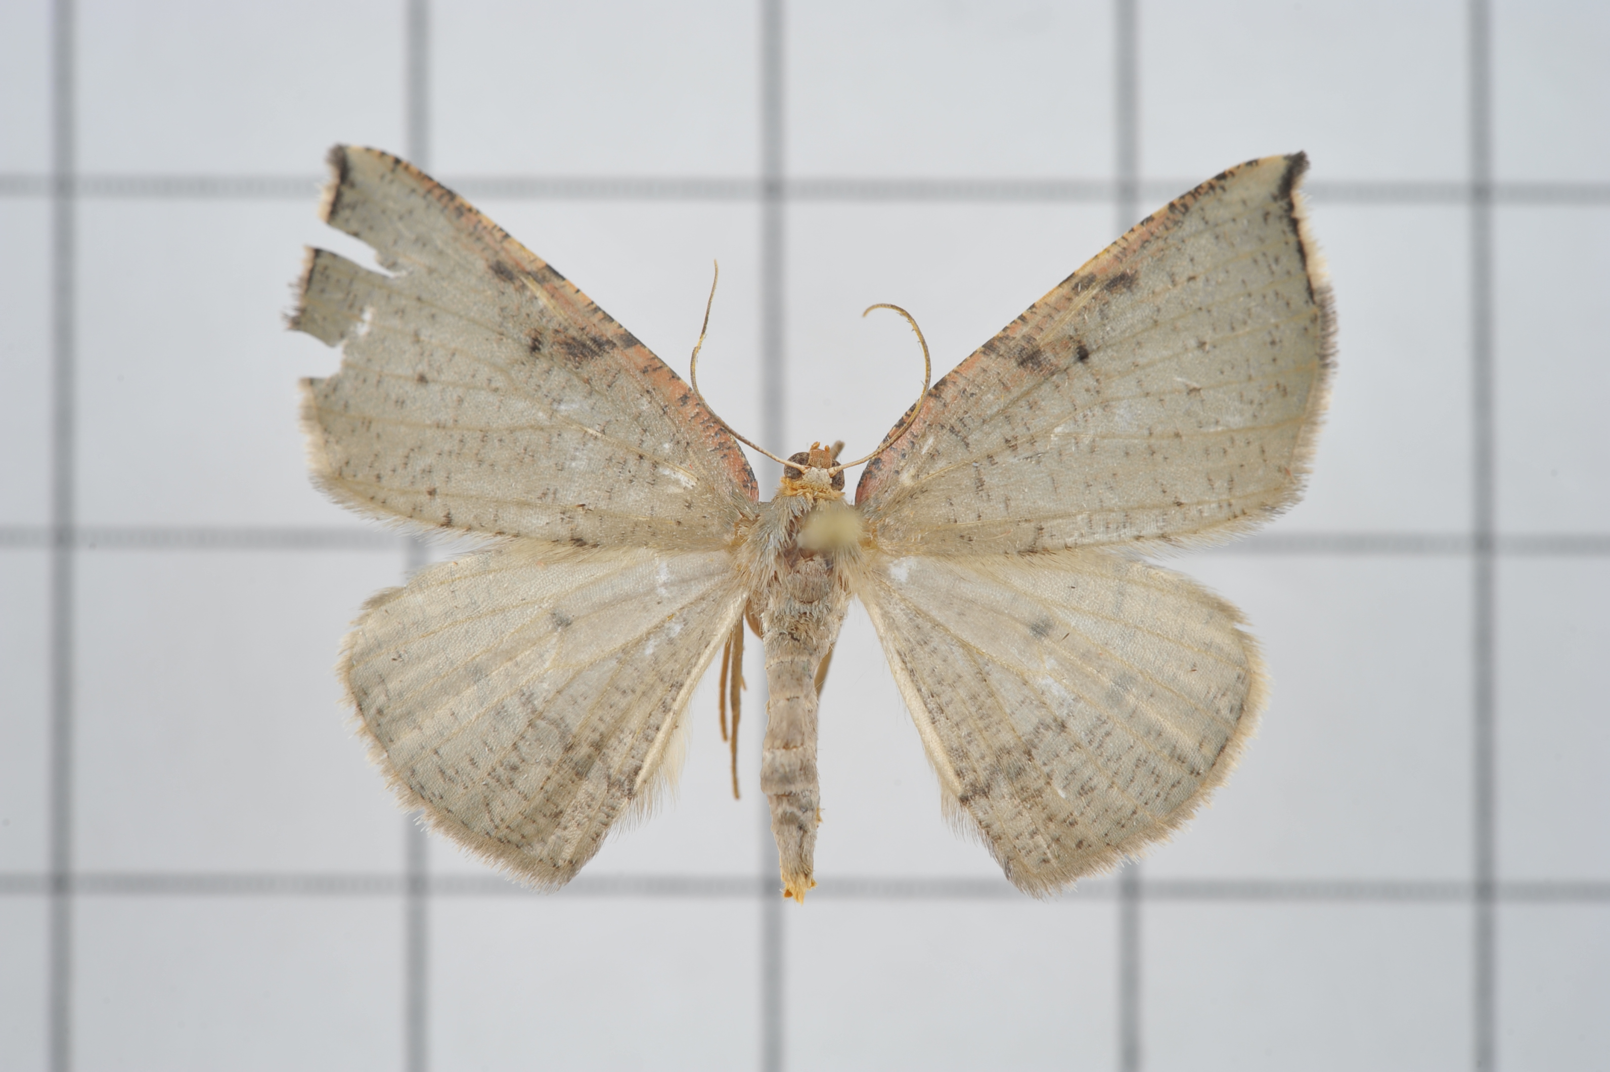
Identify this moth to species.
Aplochlora costipicta
